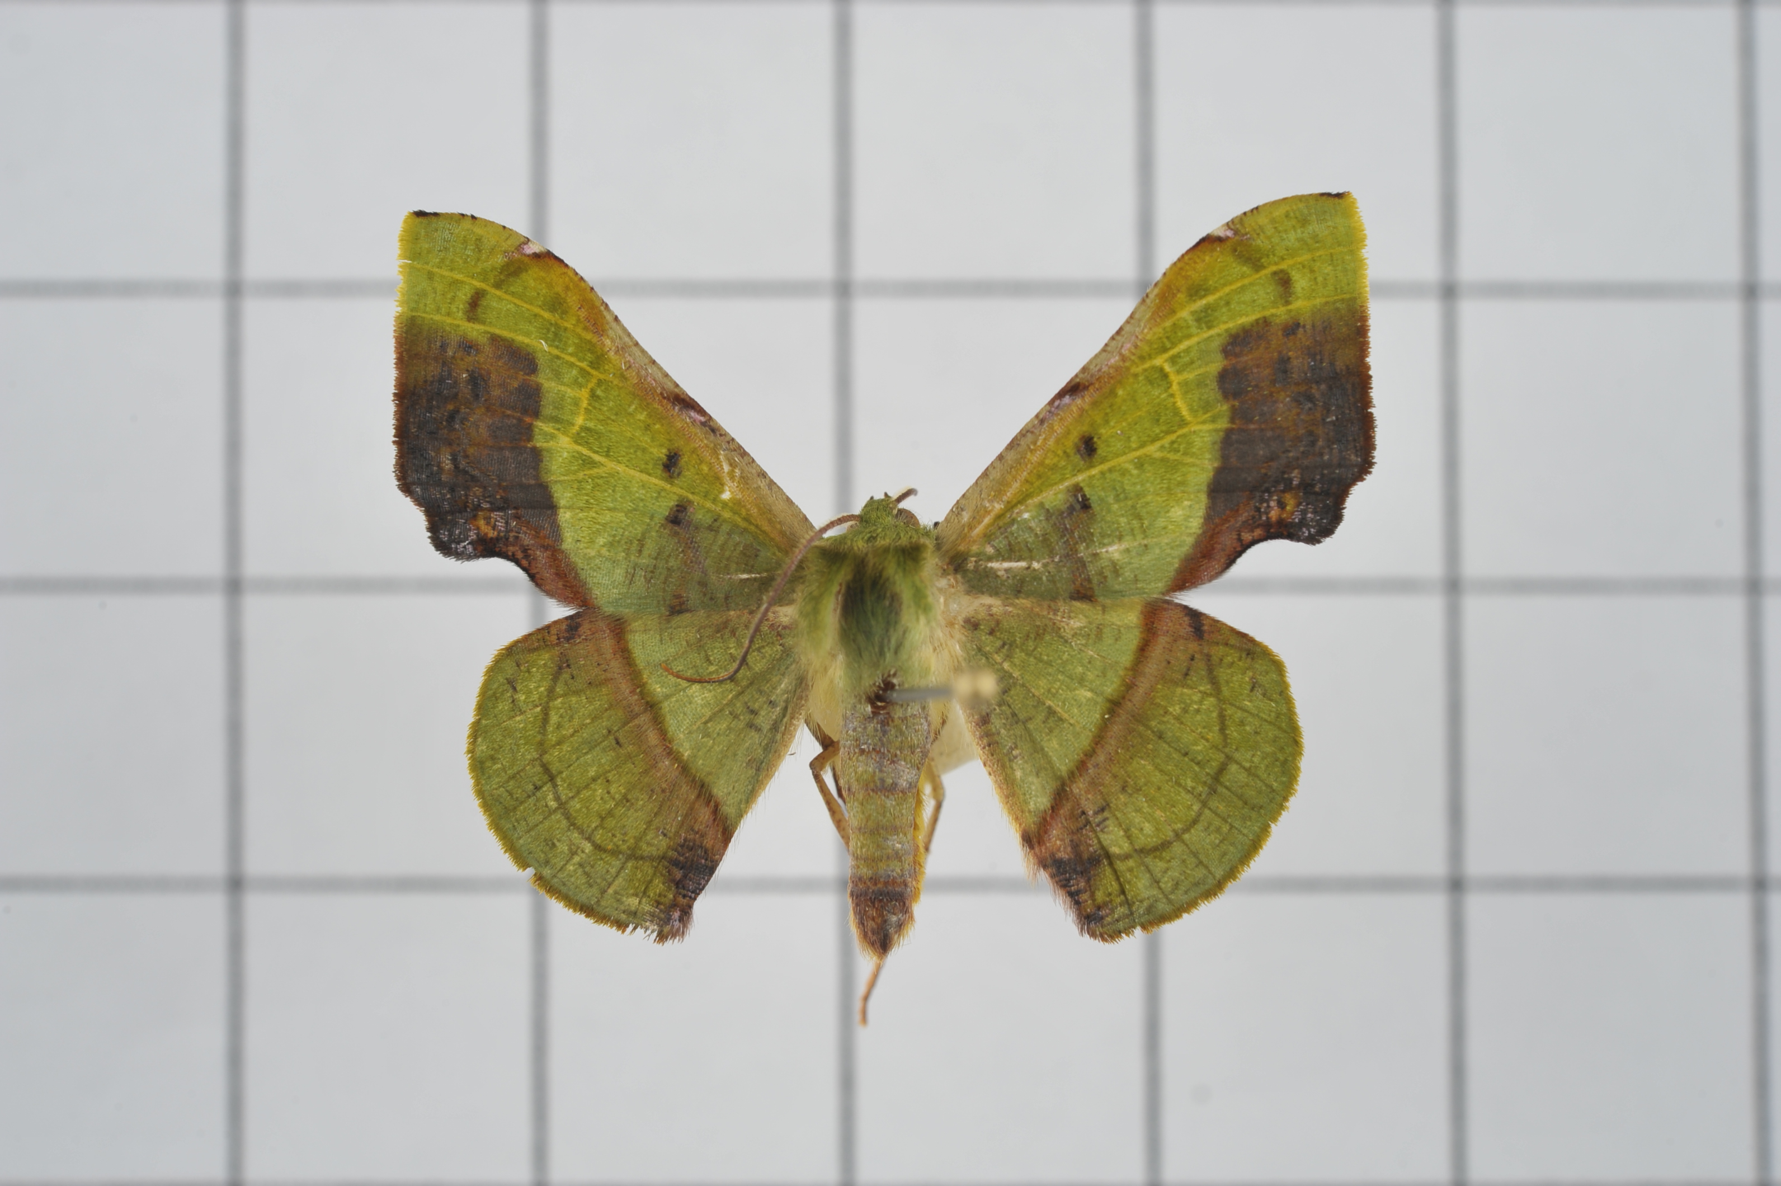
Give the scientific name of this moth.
Fascellina plagiata
